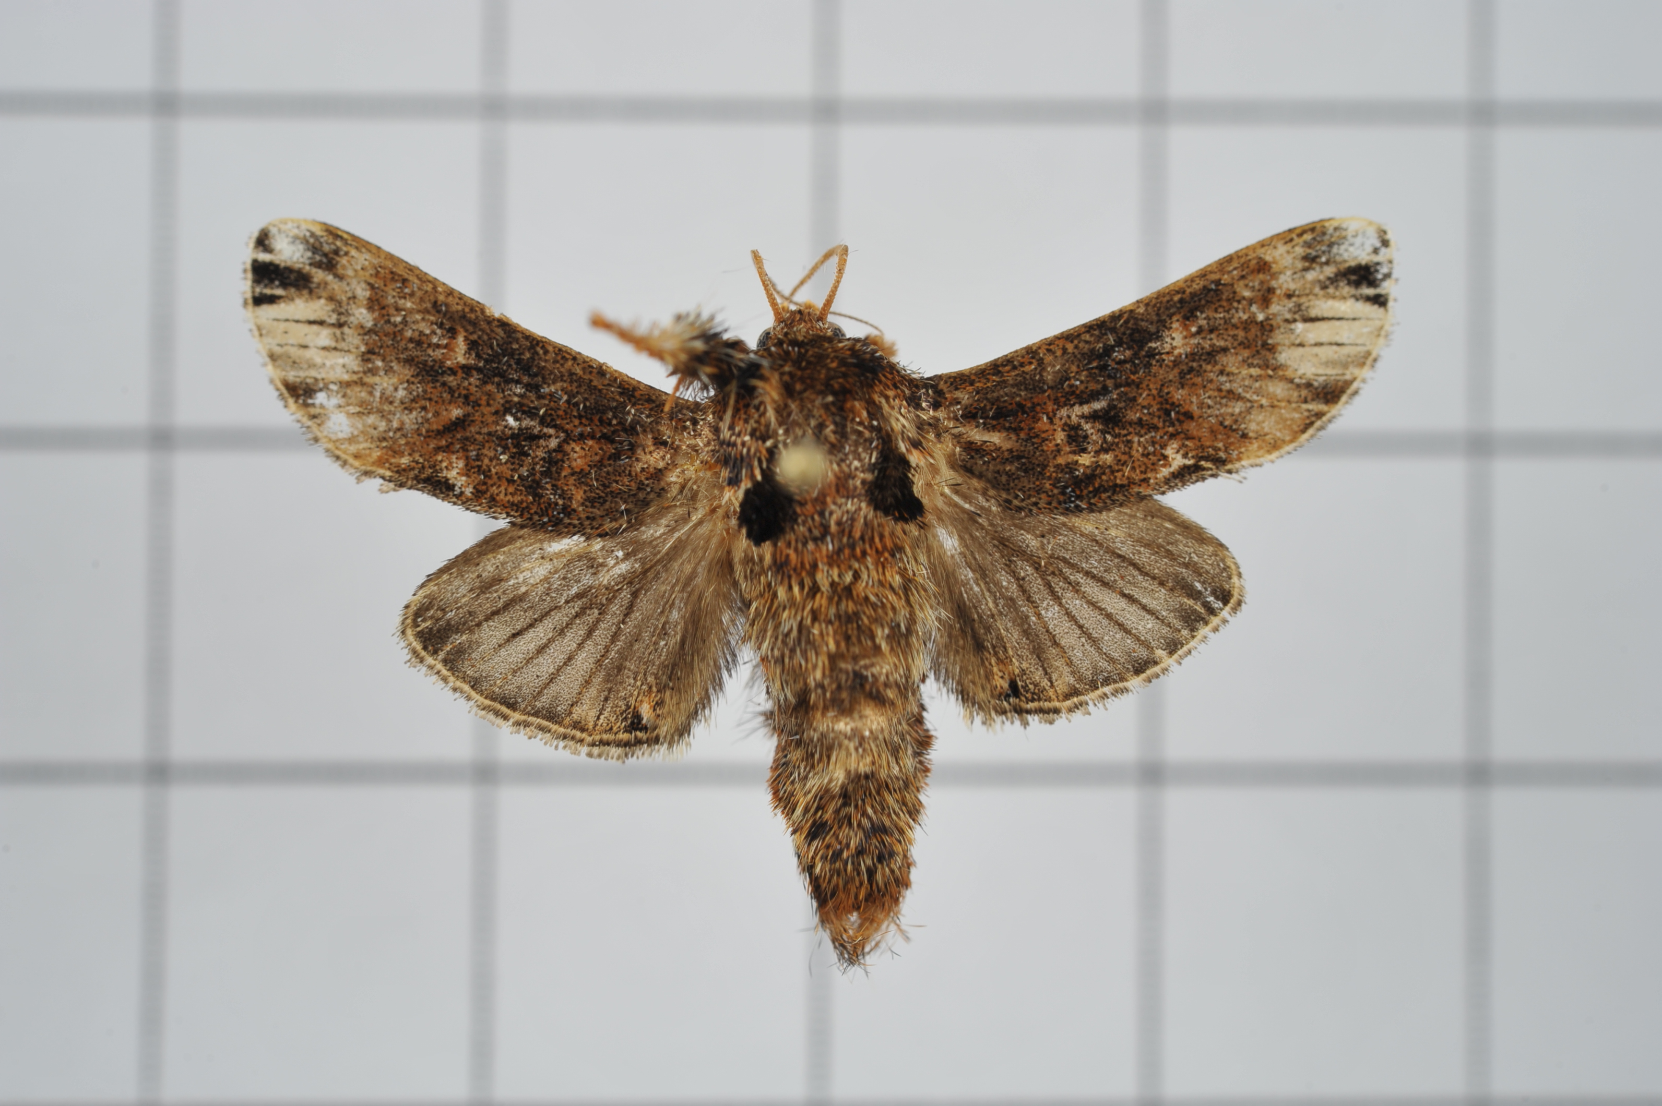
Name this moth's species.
Belippa horrida
